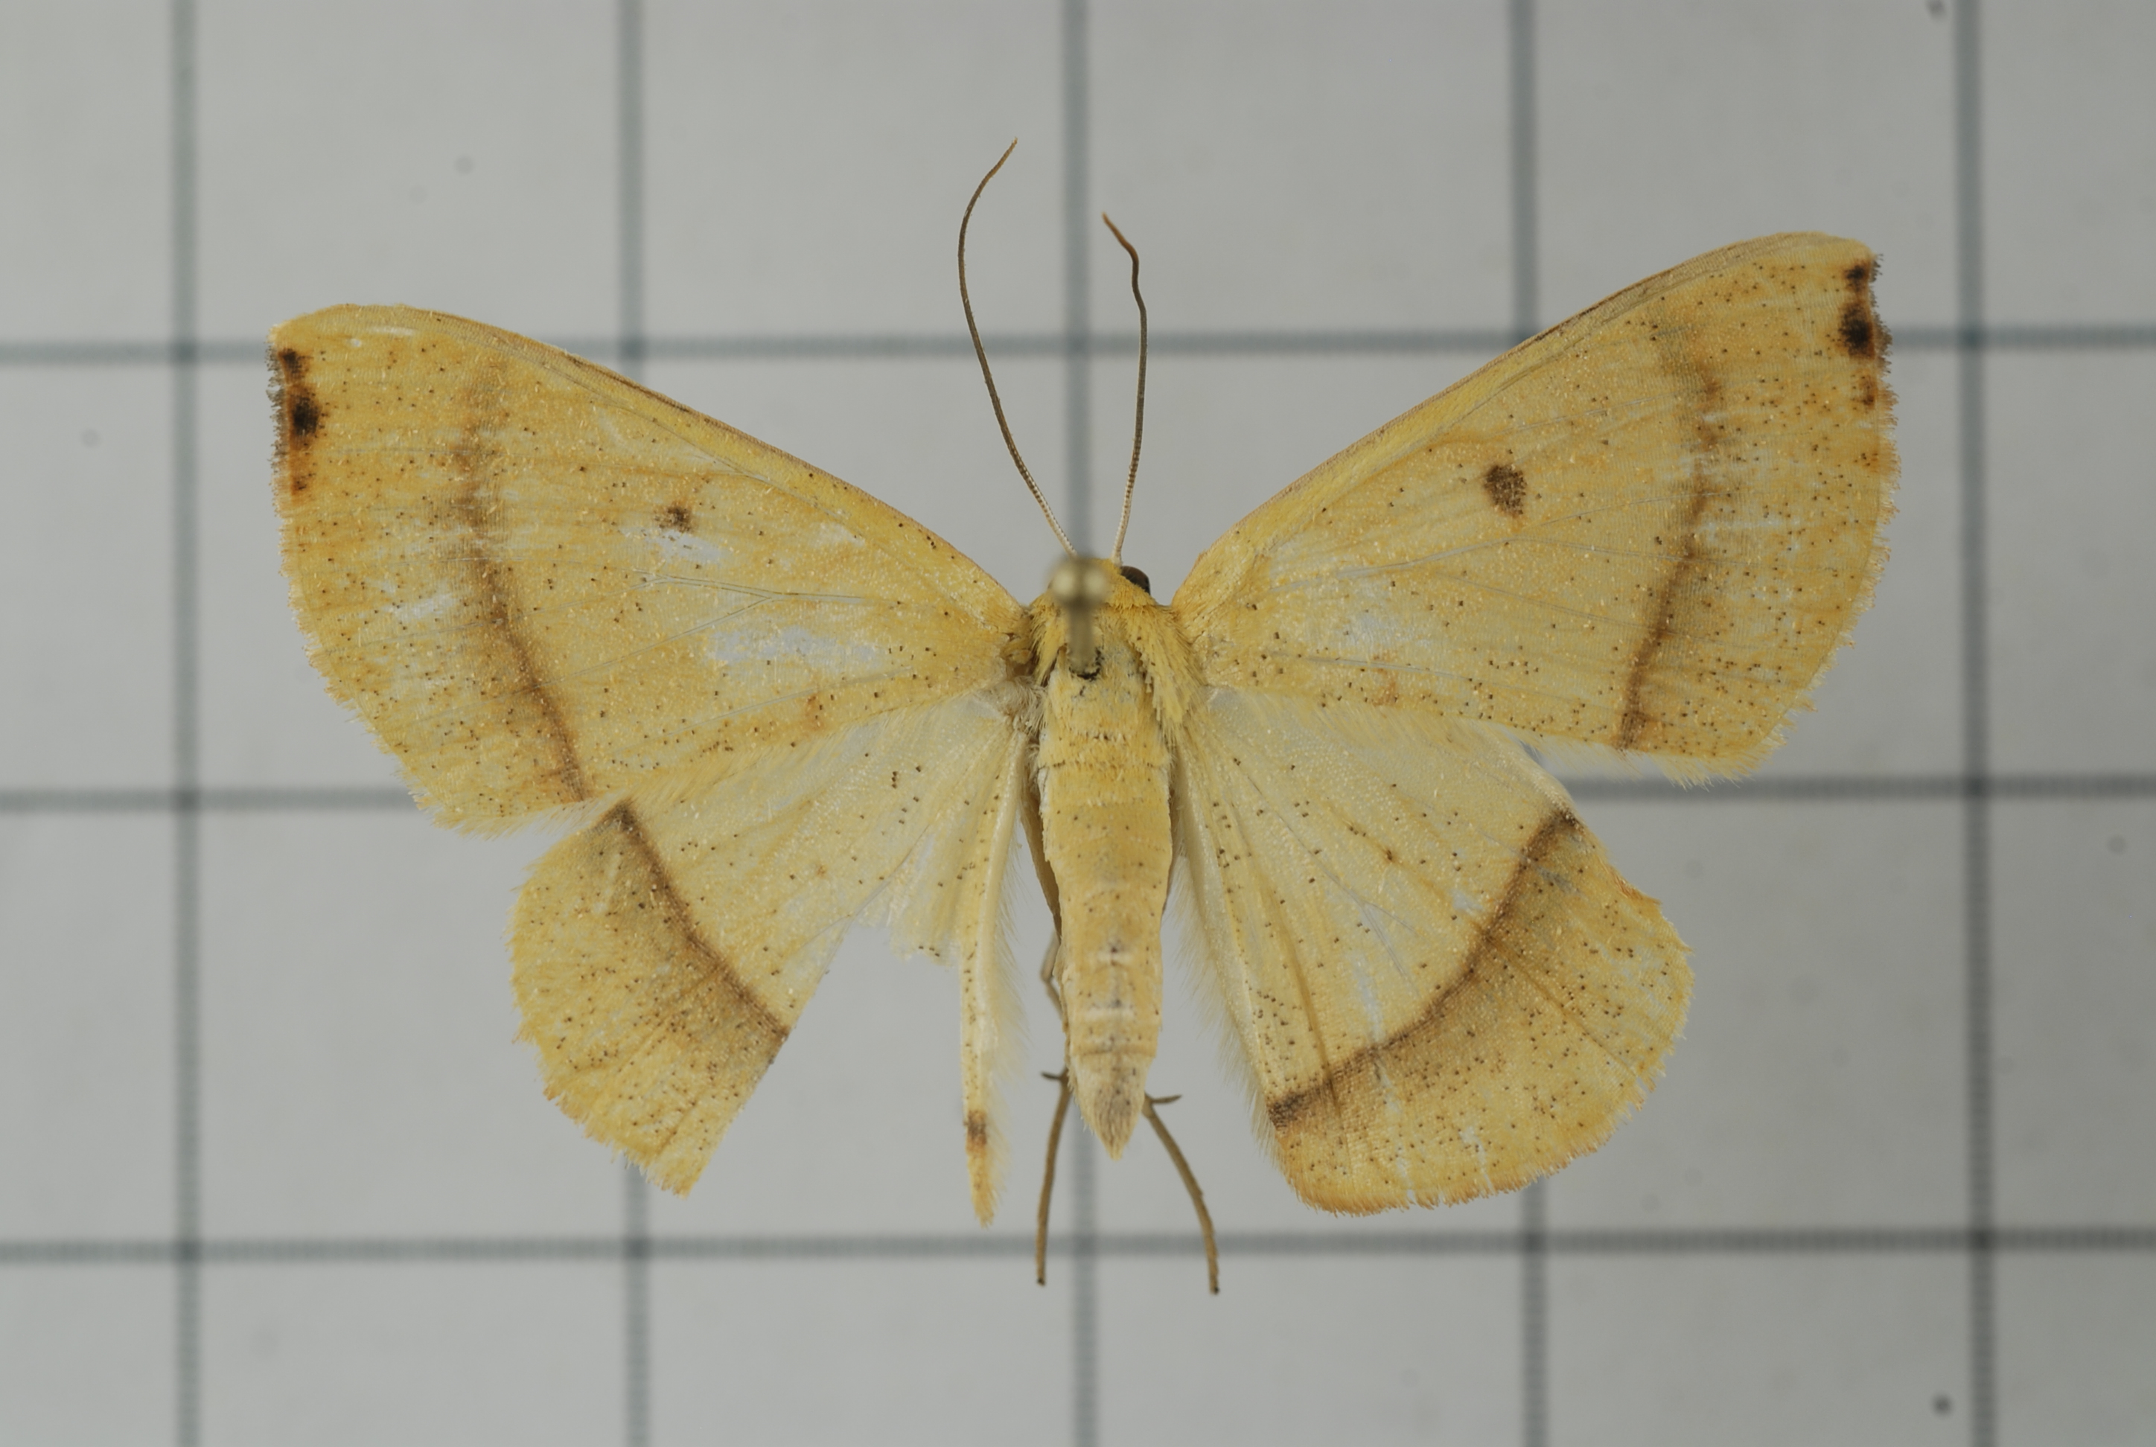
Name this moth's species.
Eilicrinia flava
